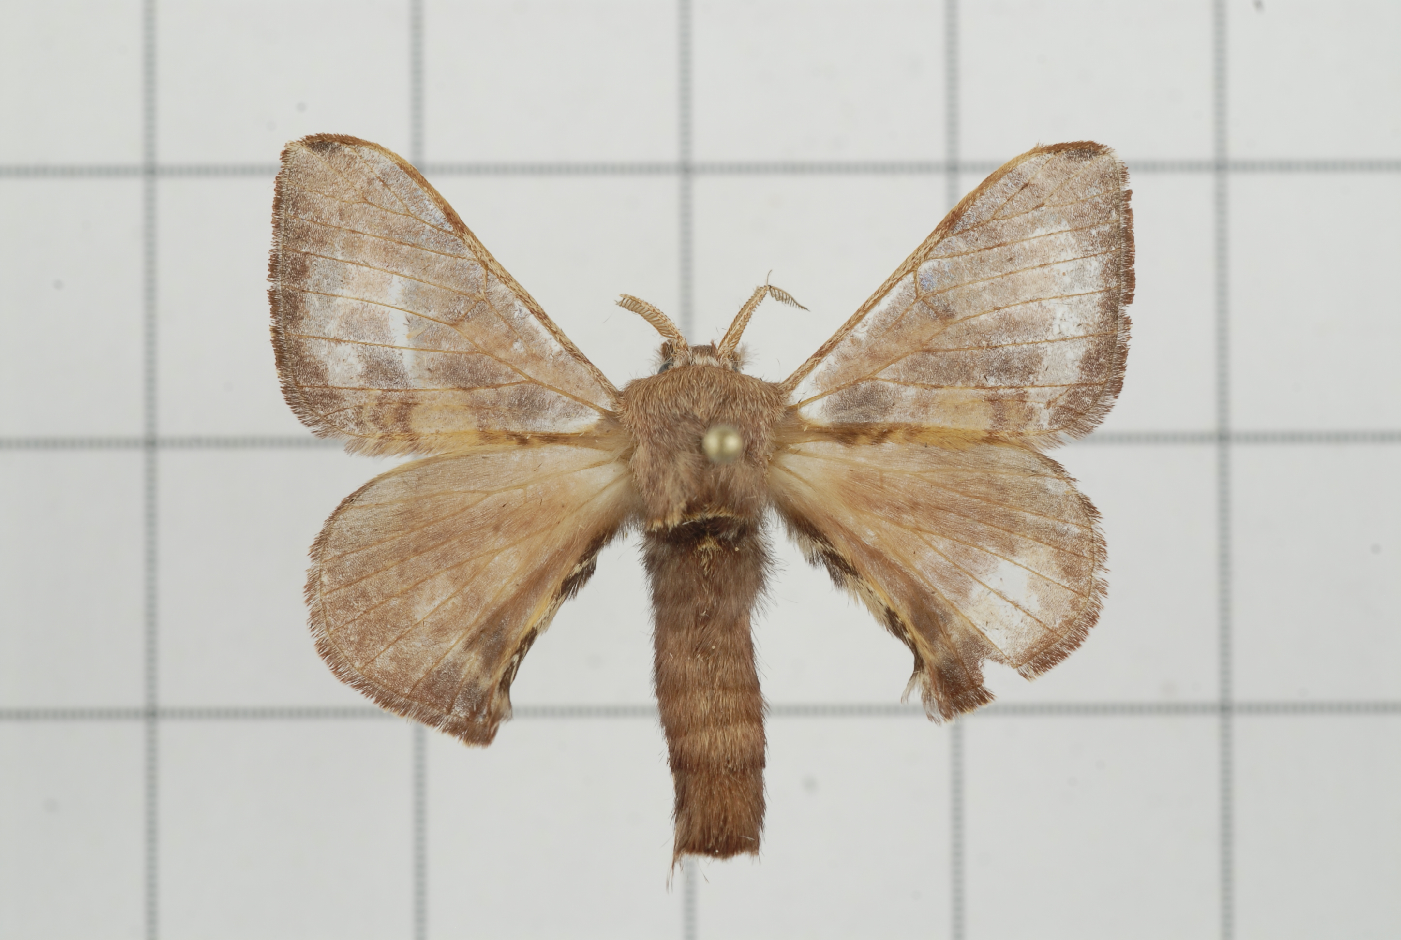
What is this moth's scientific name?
Triuncina brunnea
